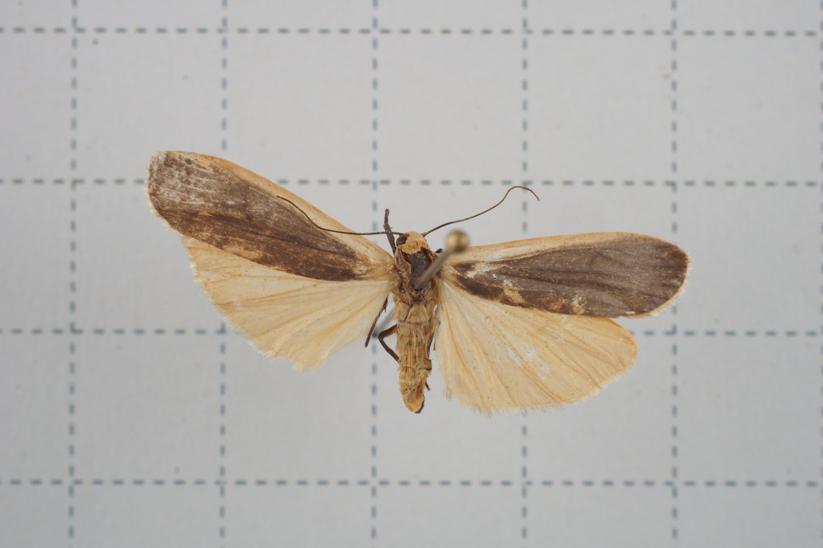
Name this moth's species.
Brunia antica
